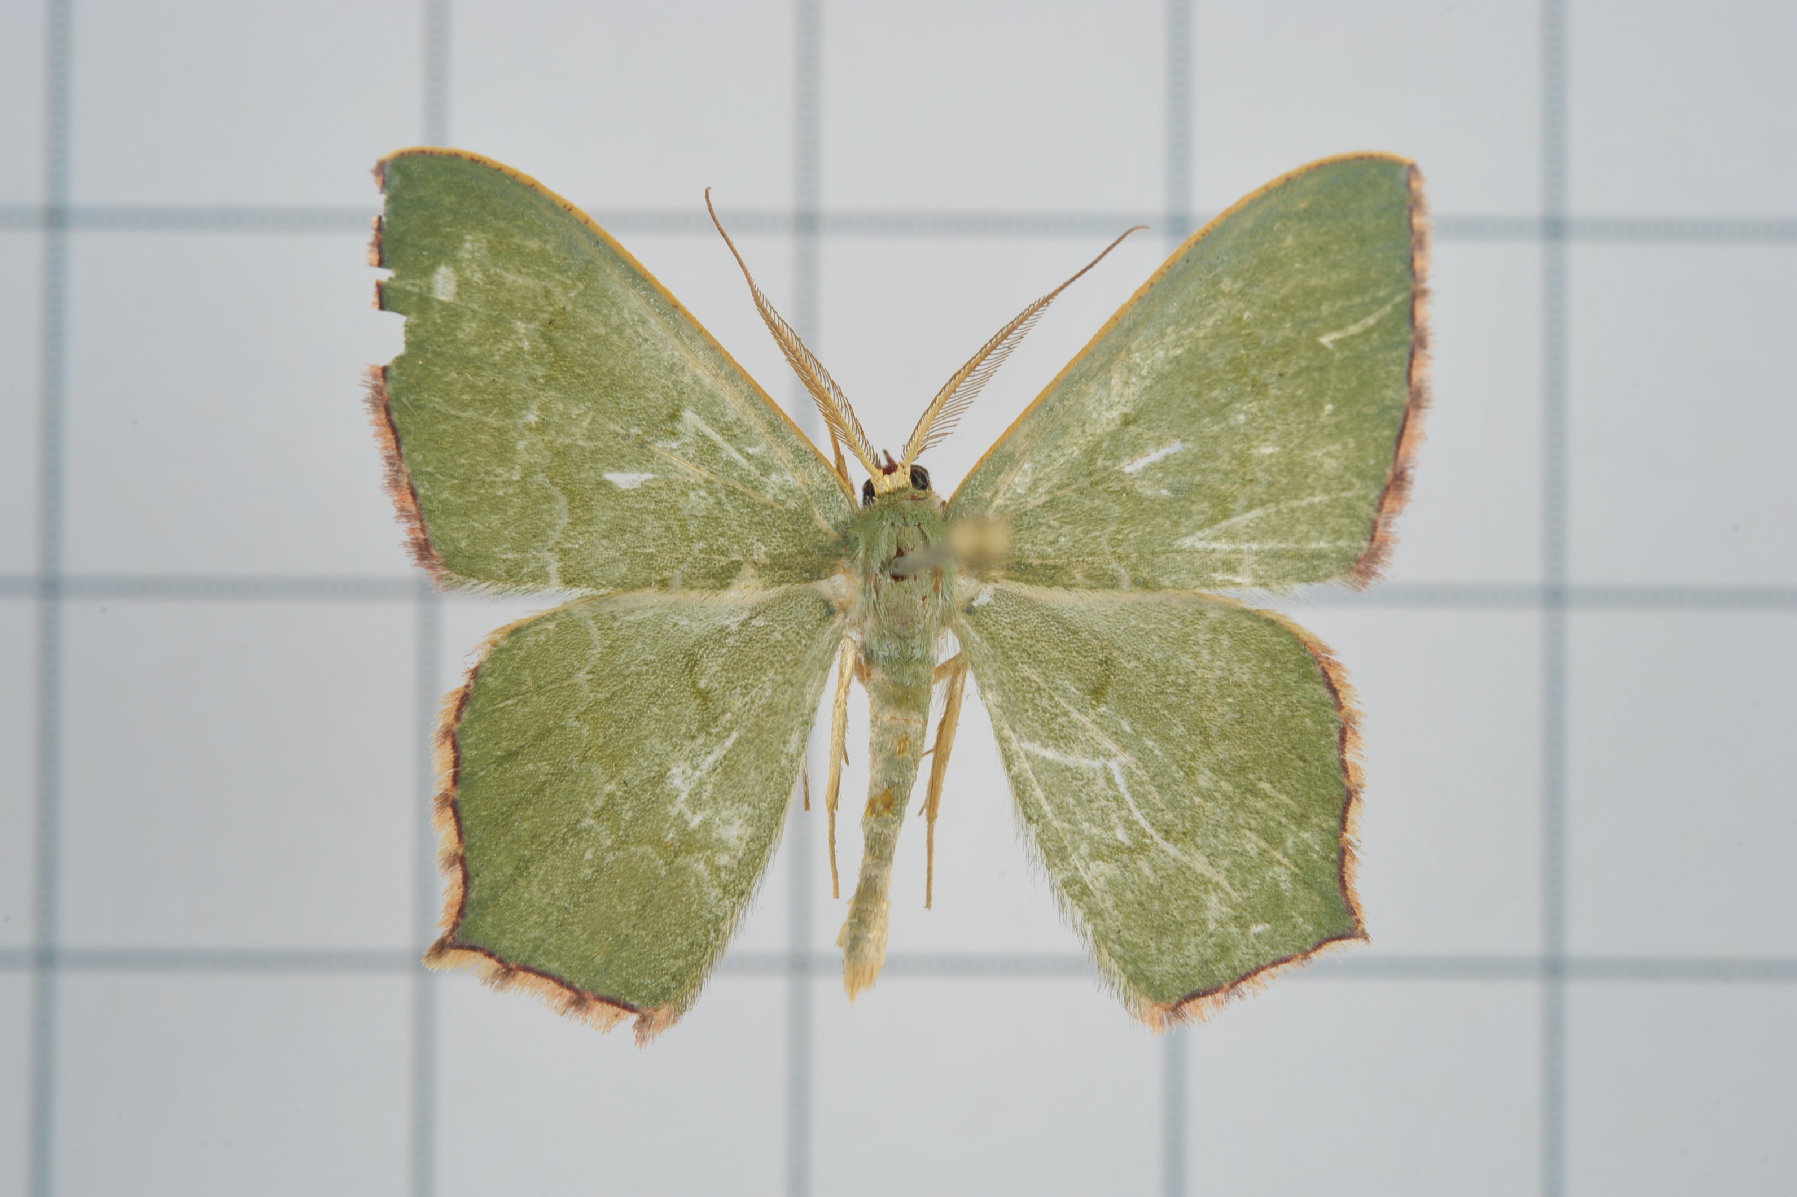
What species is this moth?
Maxates rufolimbata
